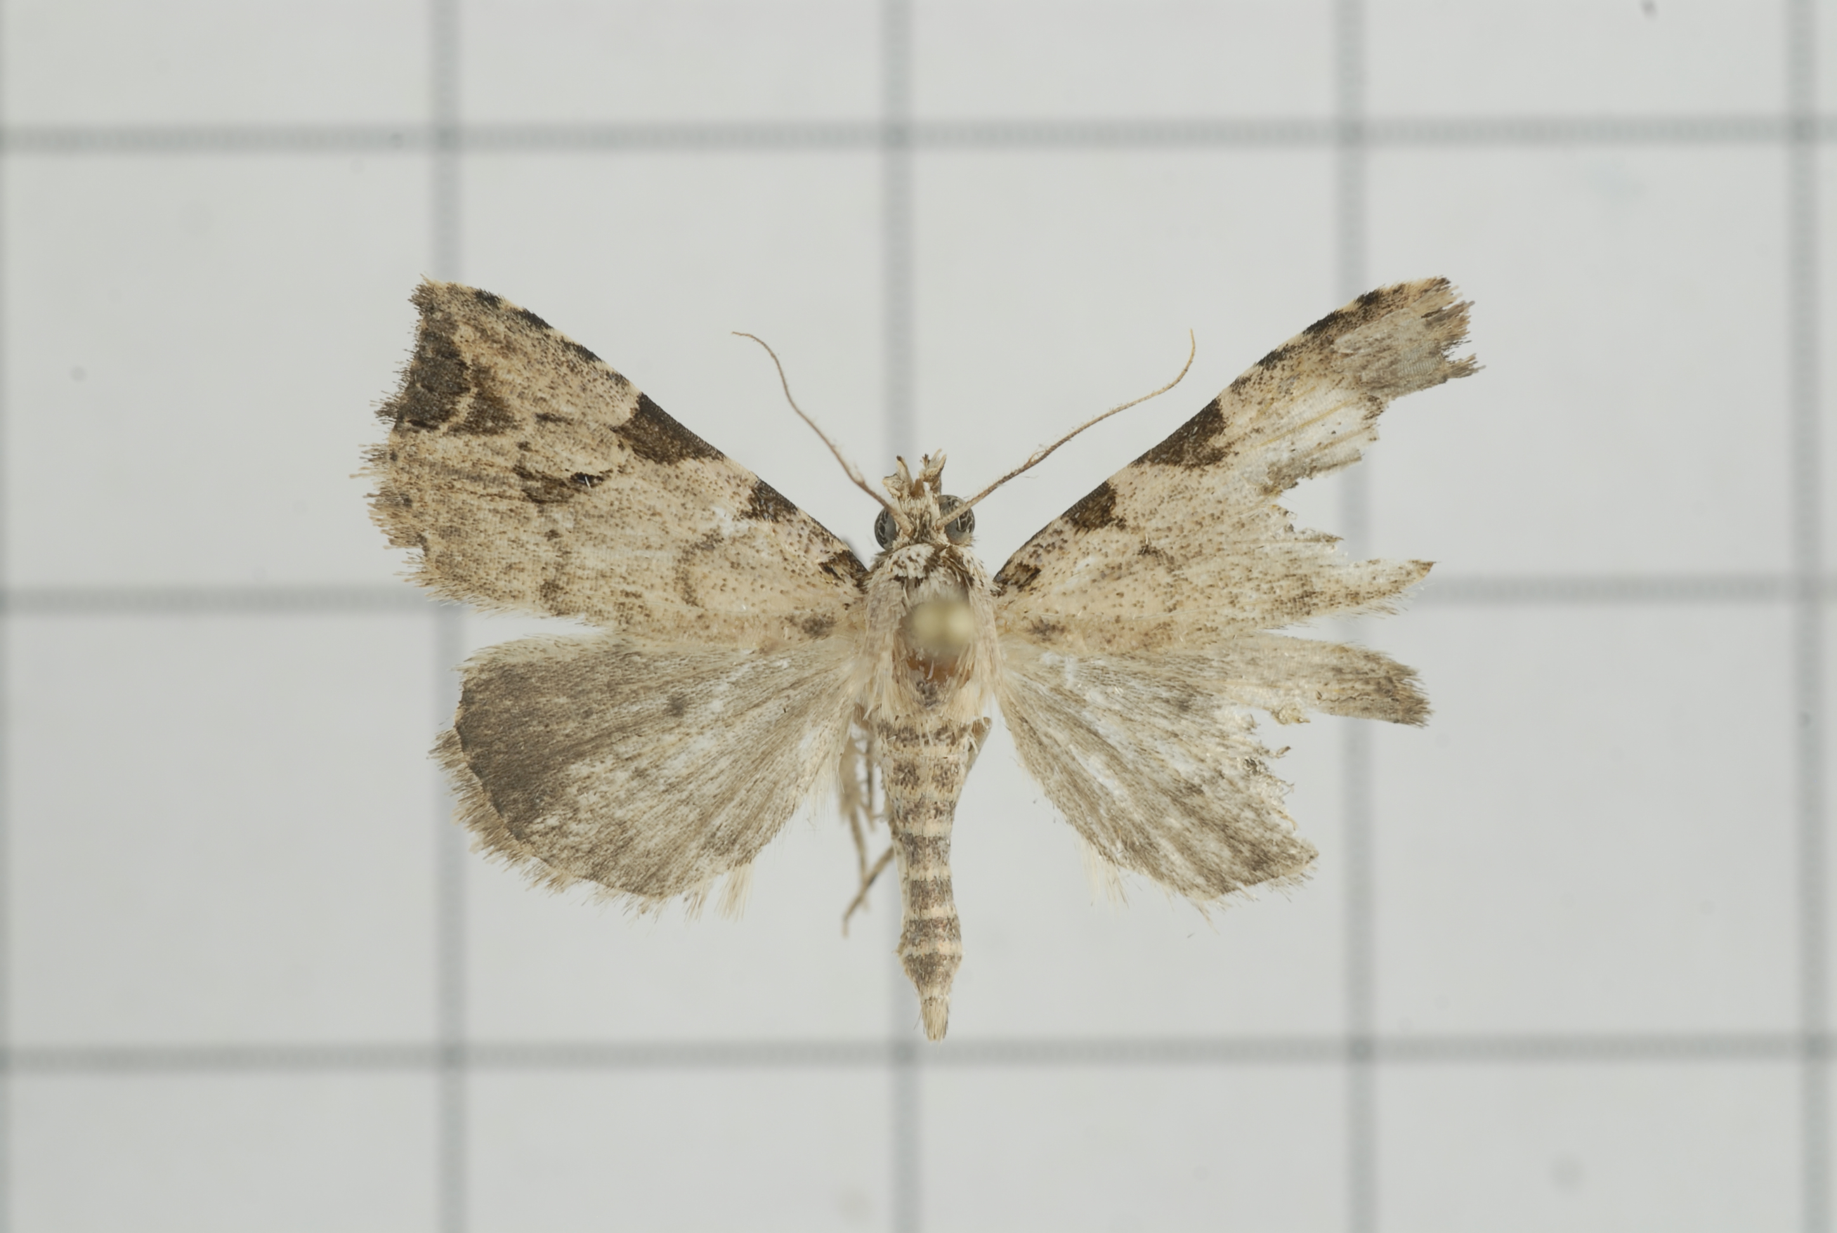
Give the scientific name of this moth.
Oglasa costimacula
